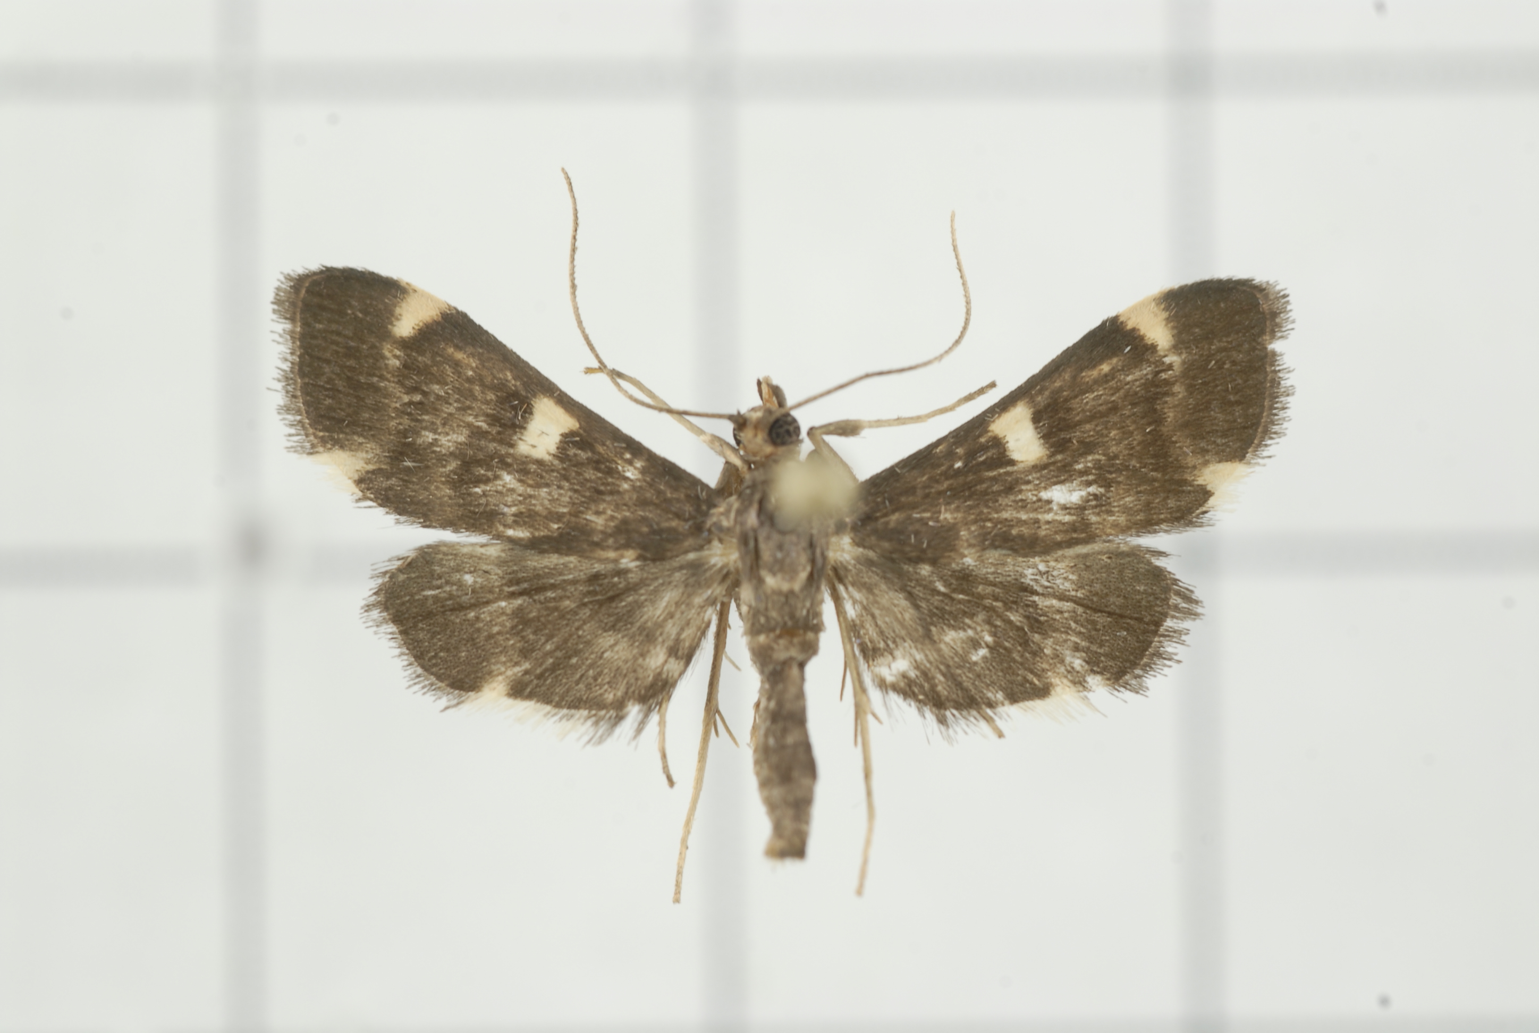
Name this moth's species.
Piletocera aegimiusalis
